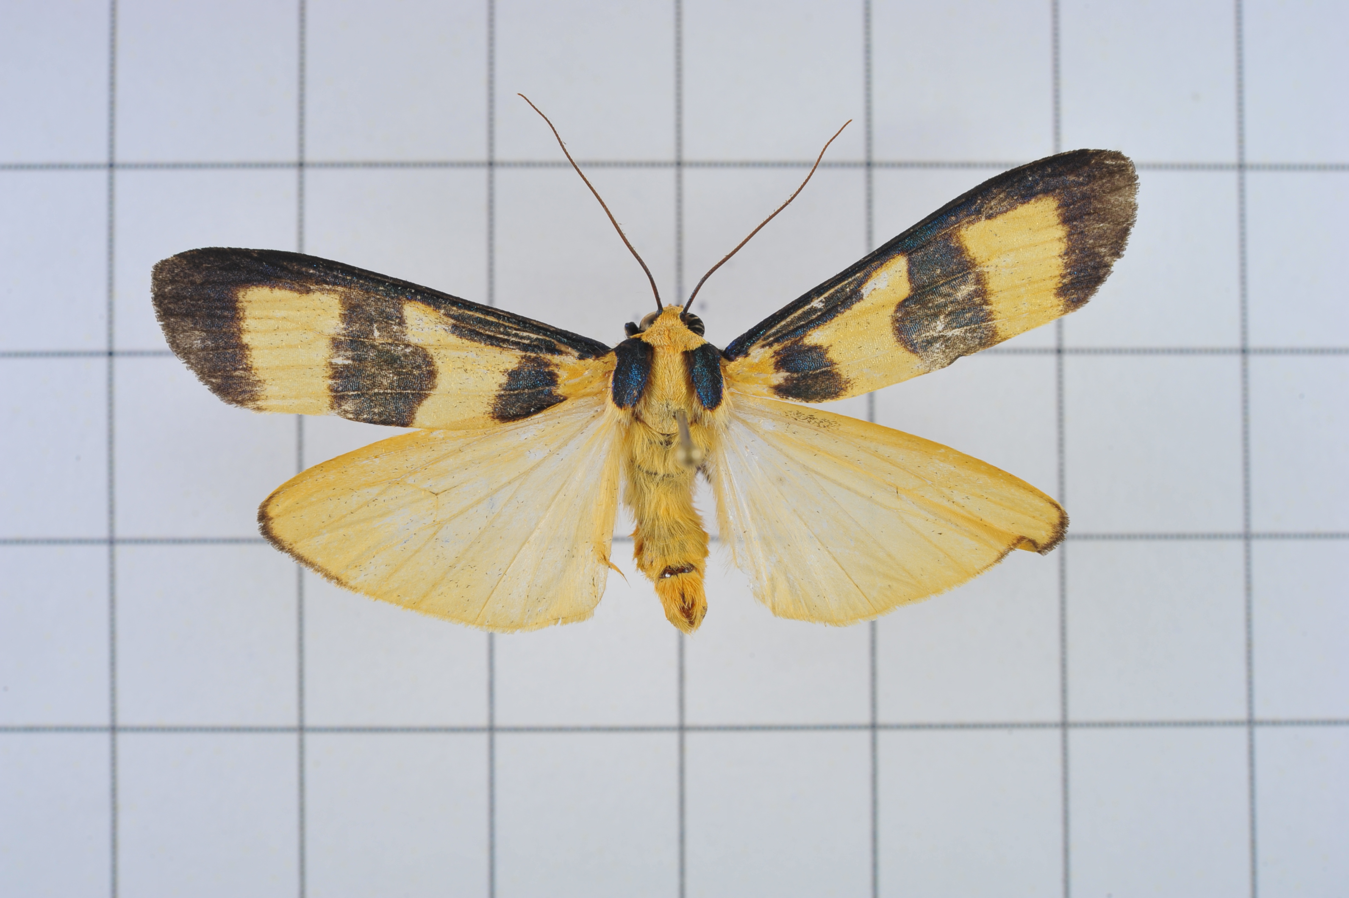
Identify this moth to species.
Chrysaeglia magnifica
